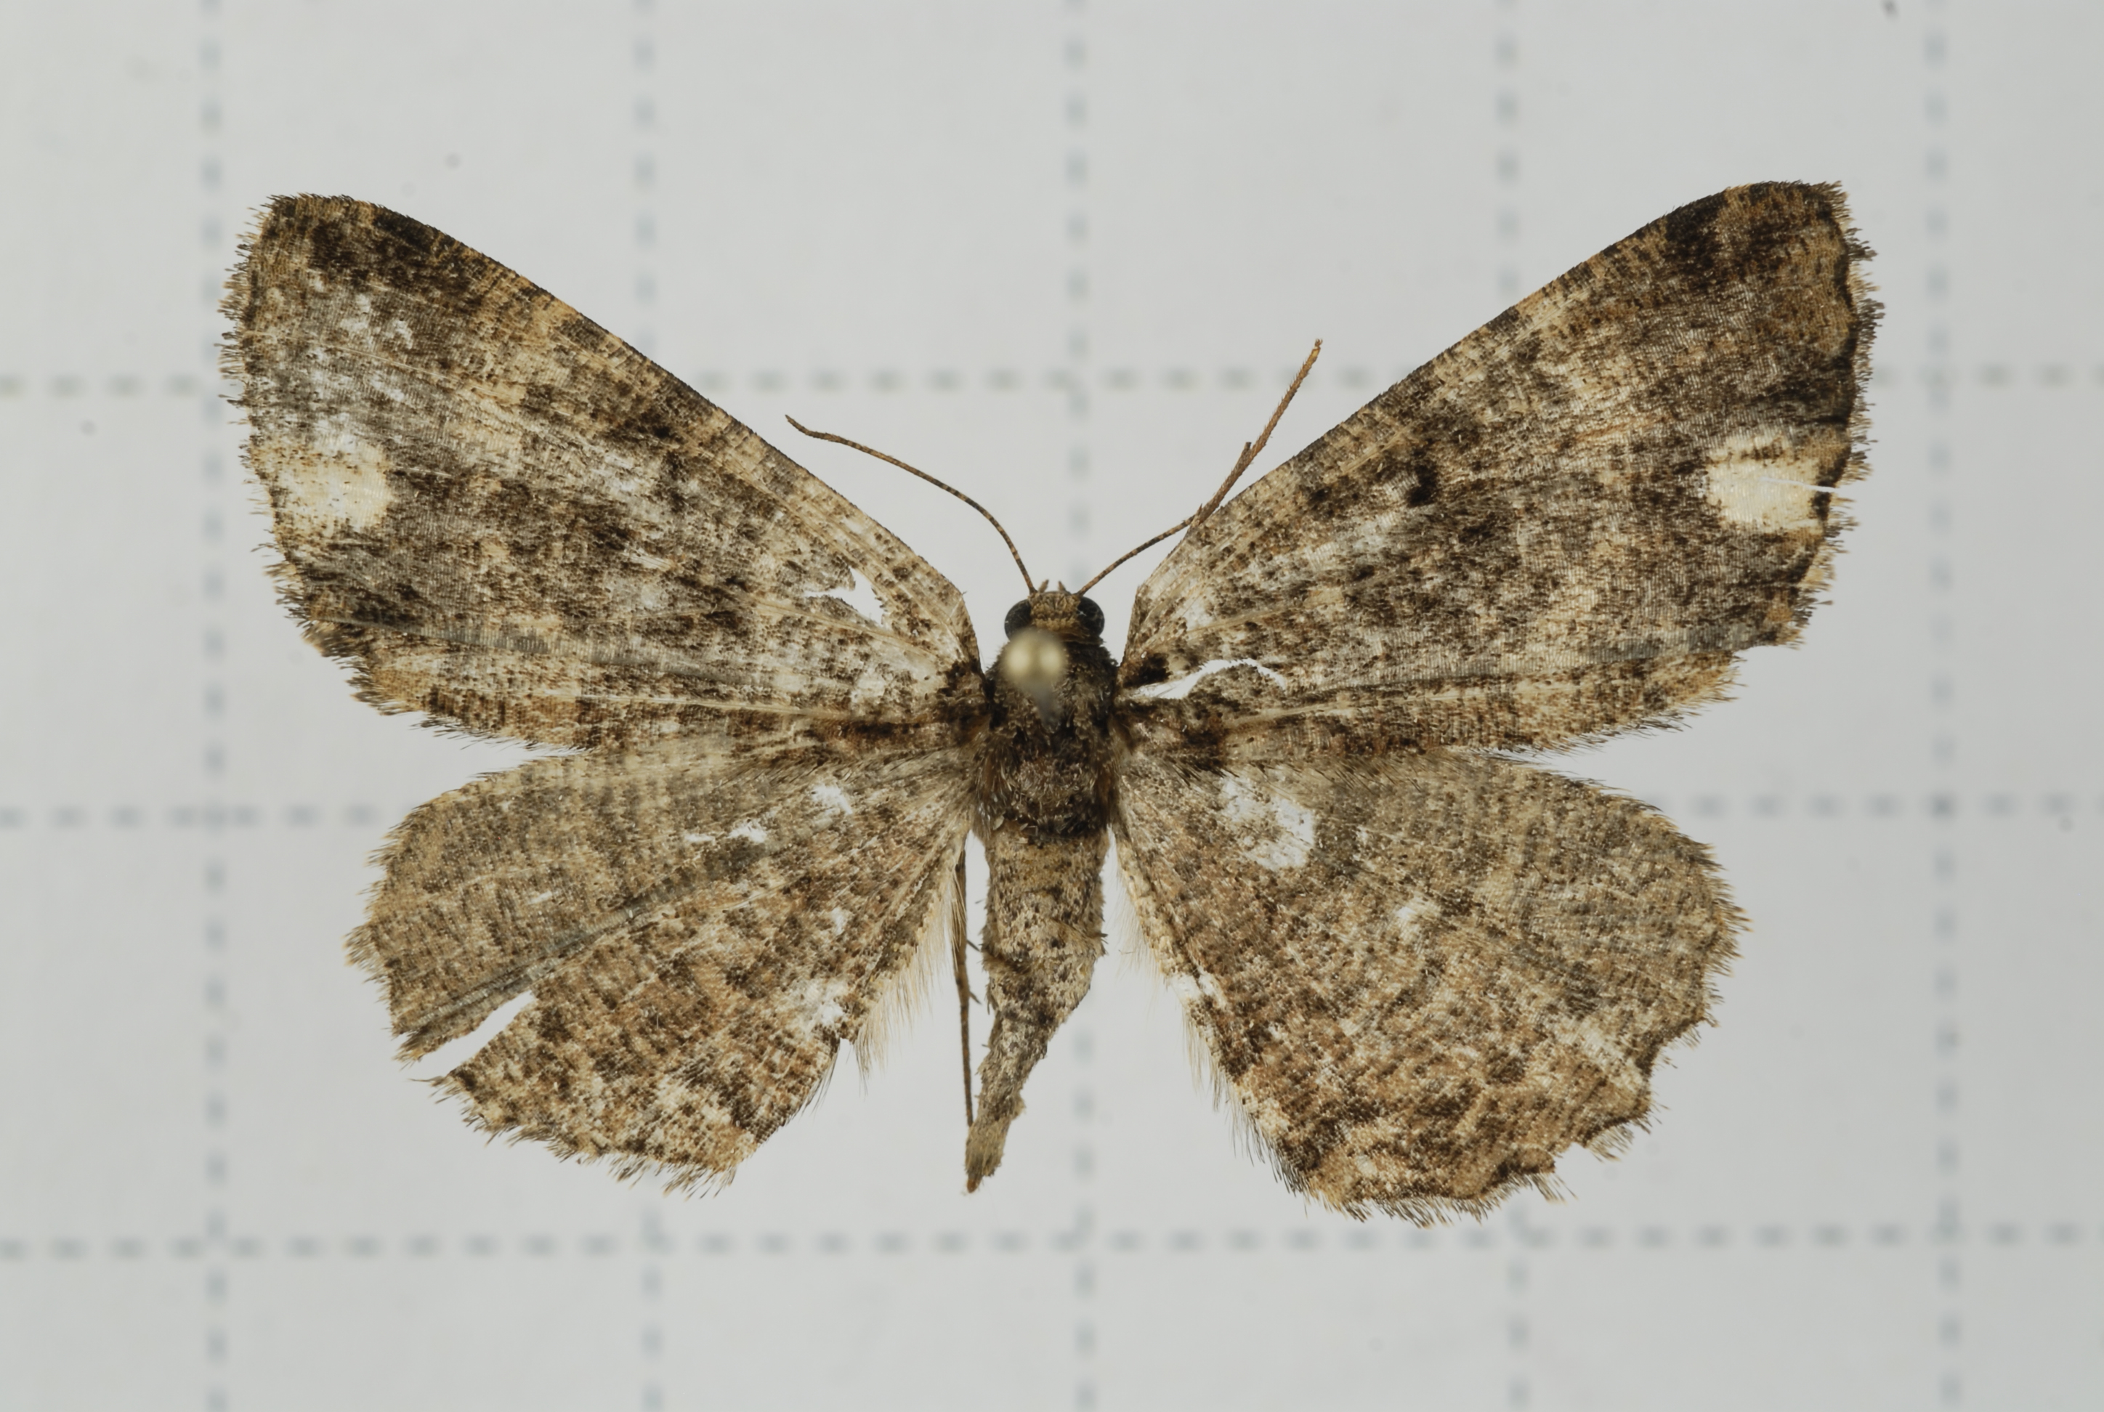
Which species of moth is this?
Parectropis subflava
